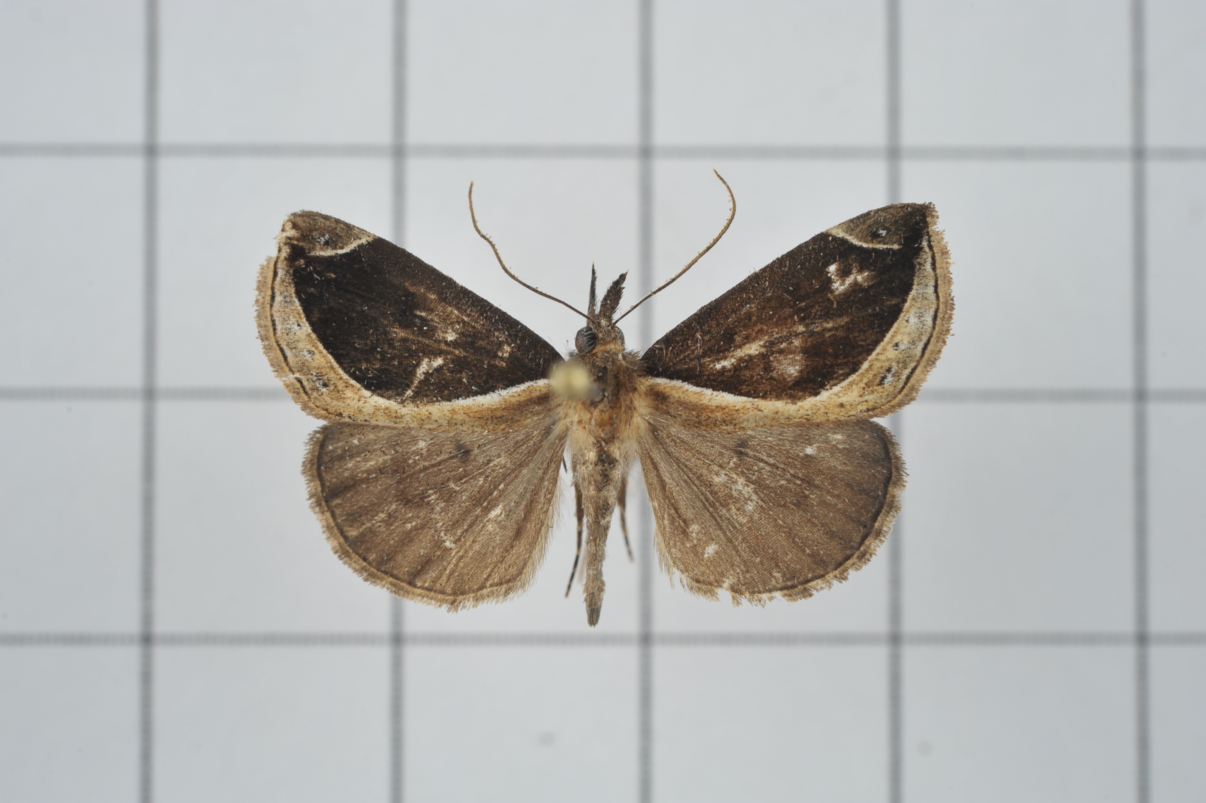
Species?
Hypena perspicua
